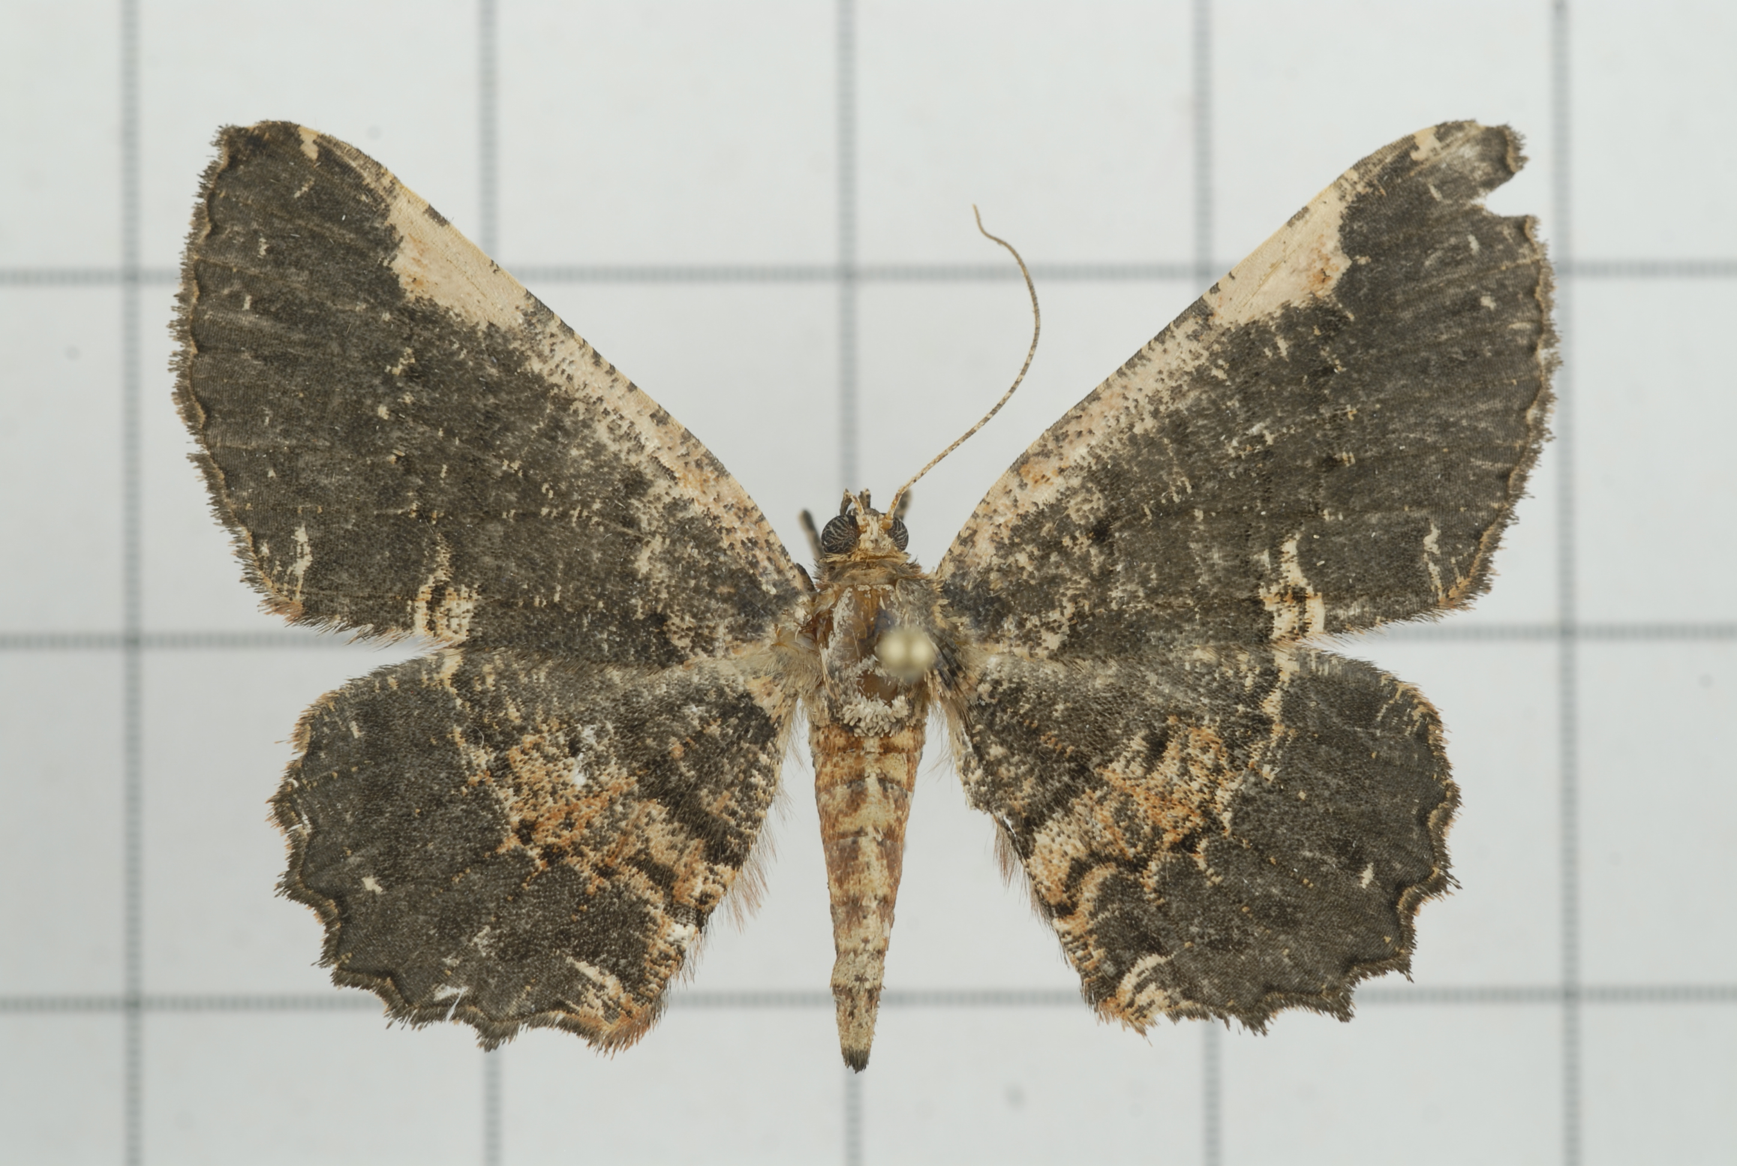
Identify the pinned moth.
Abaciscus costimacula
